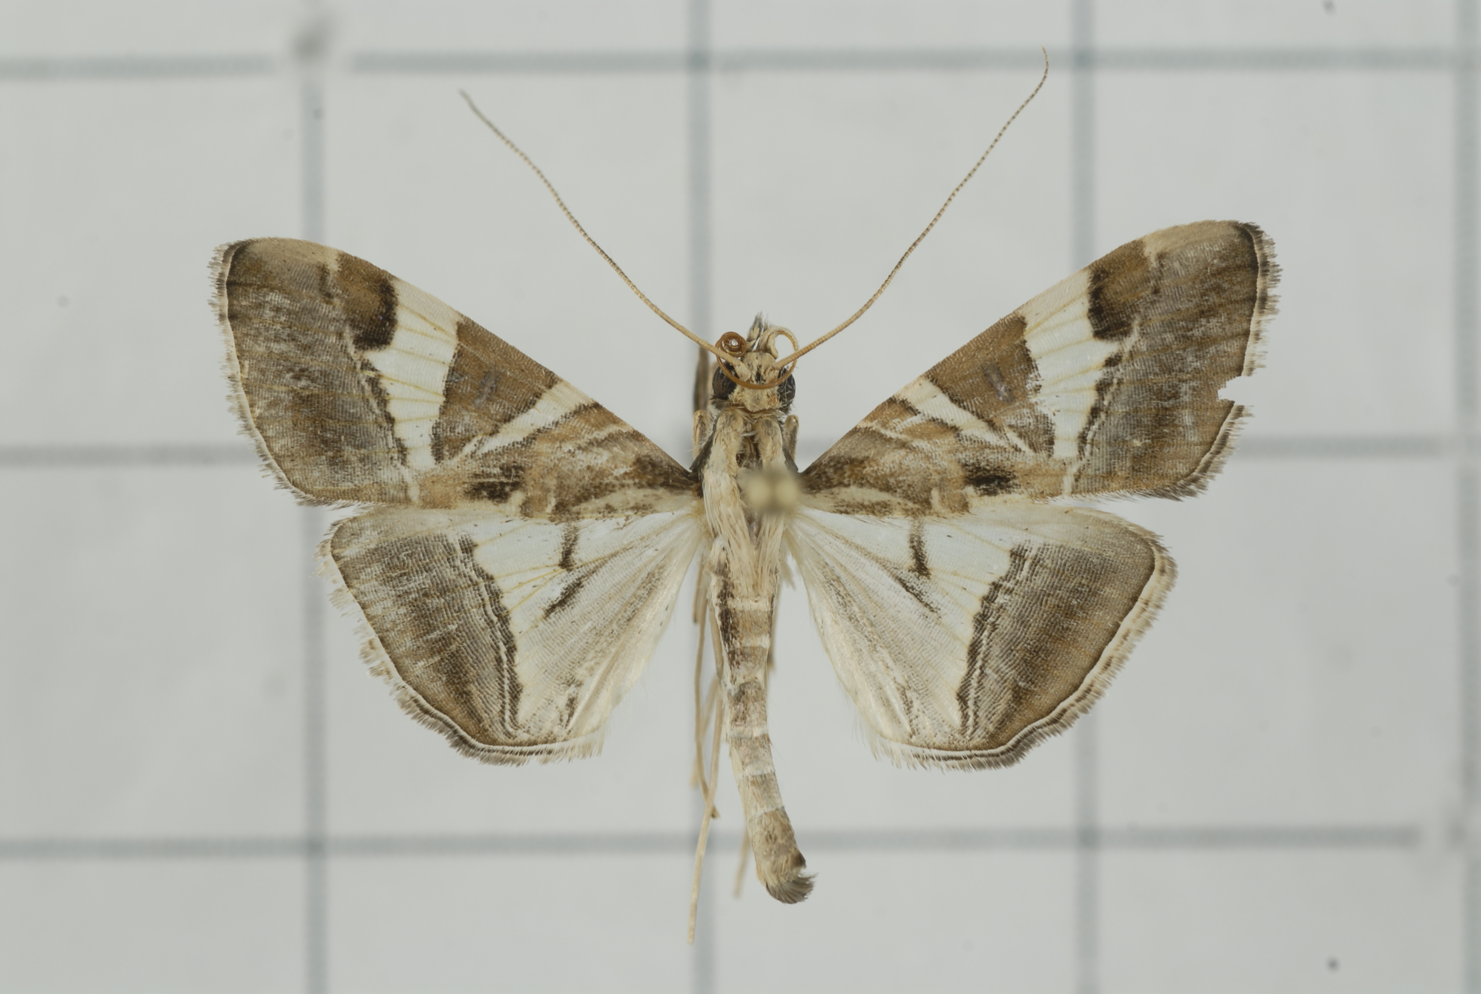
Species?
Agrioglypta itysalis
